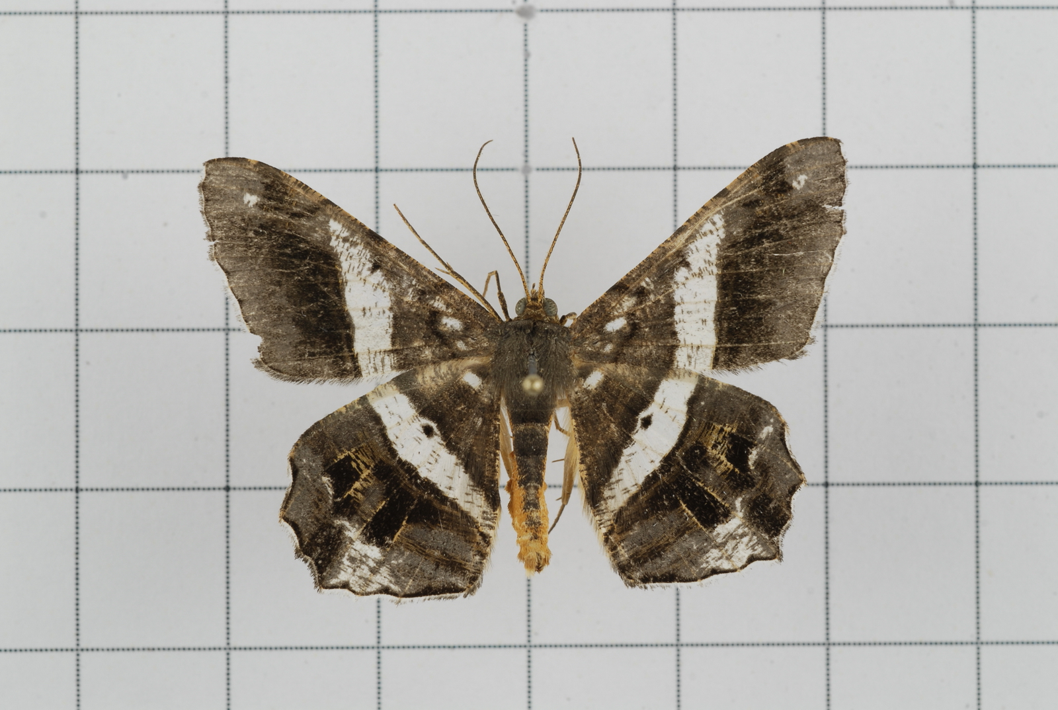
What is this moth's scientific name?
Chiasmia eleonora eleonora
